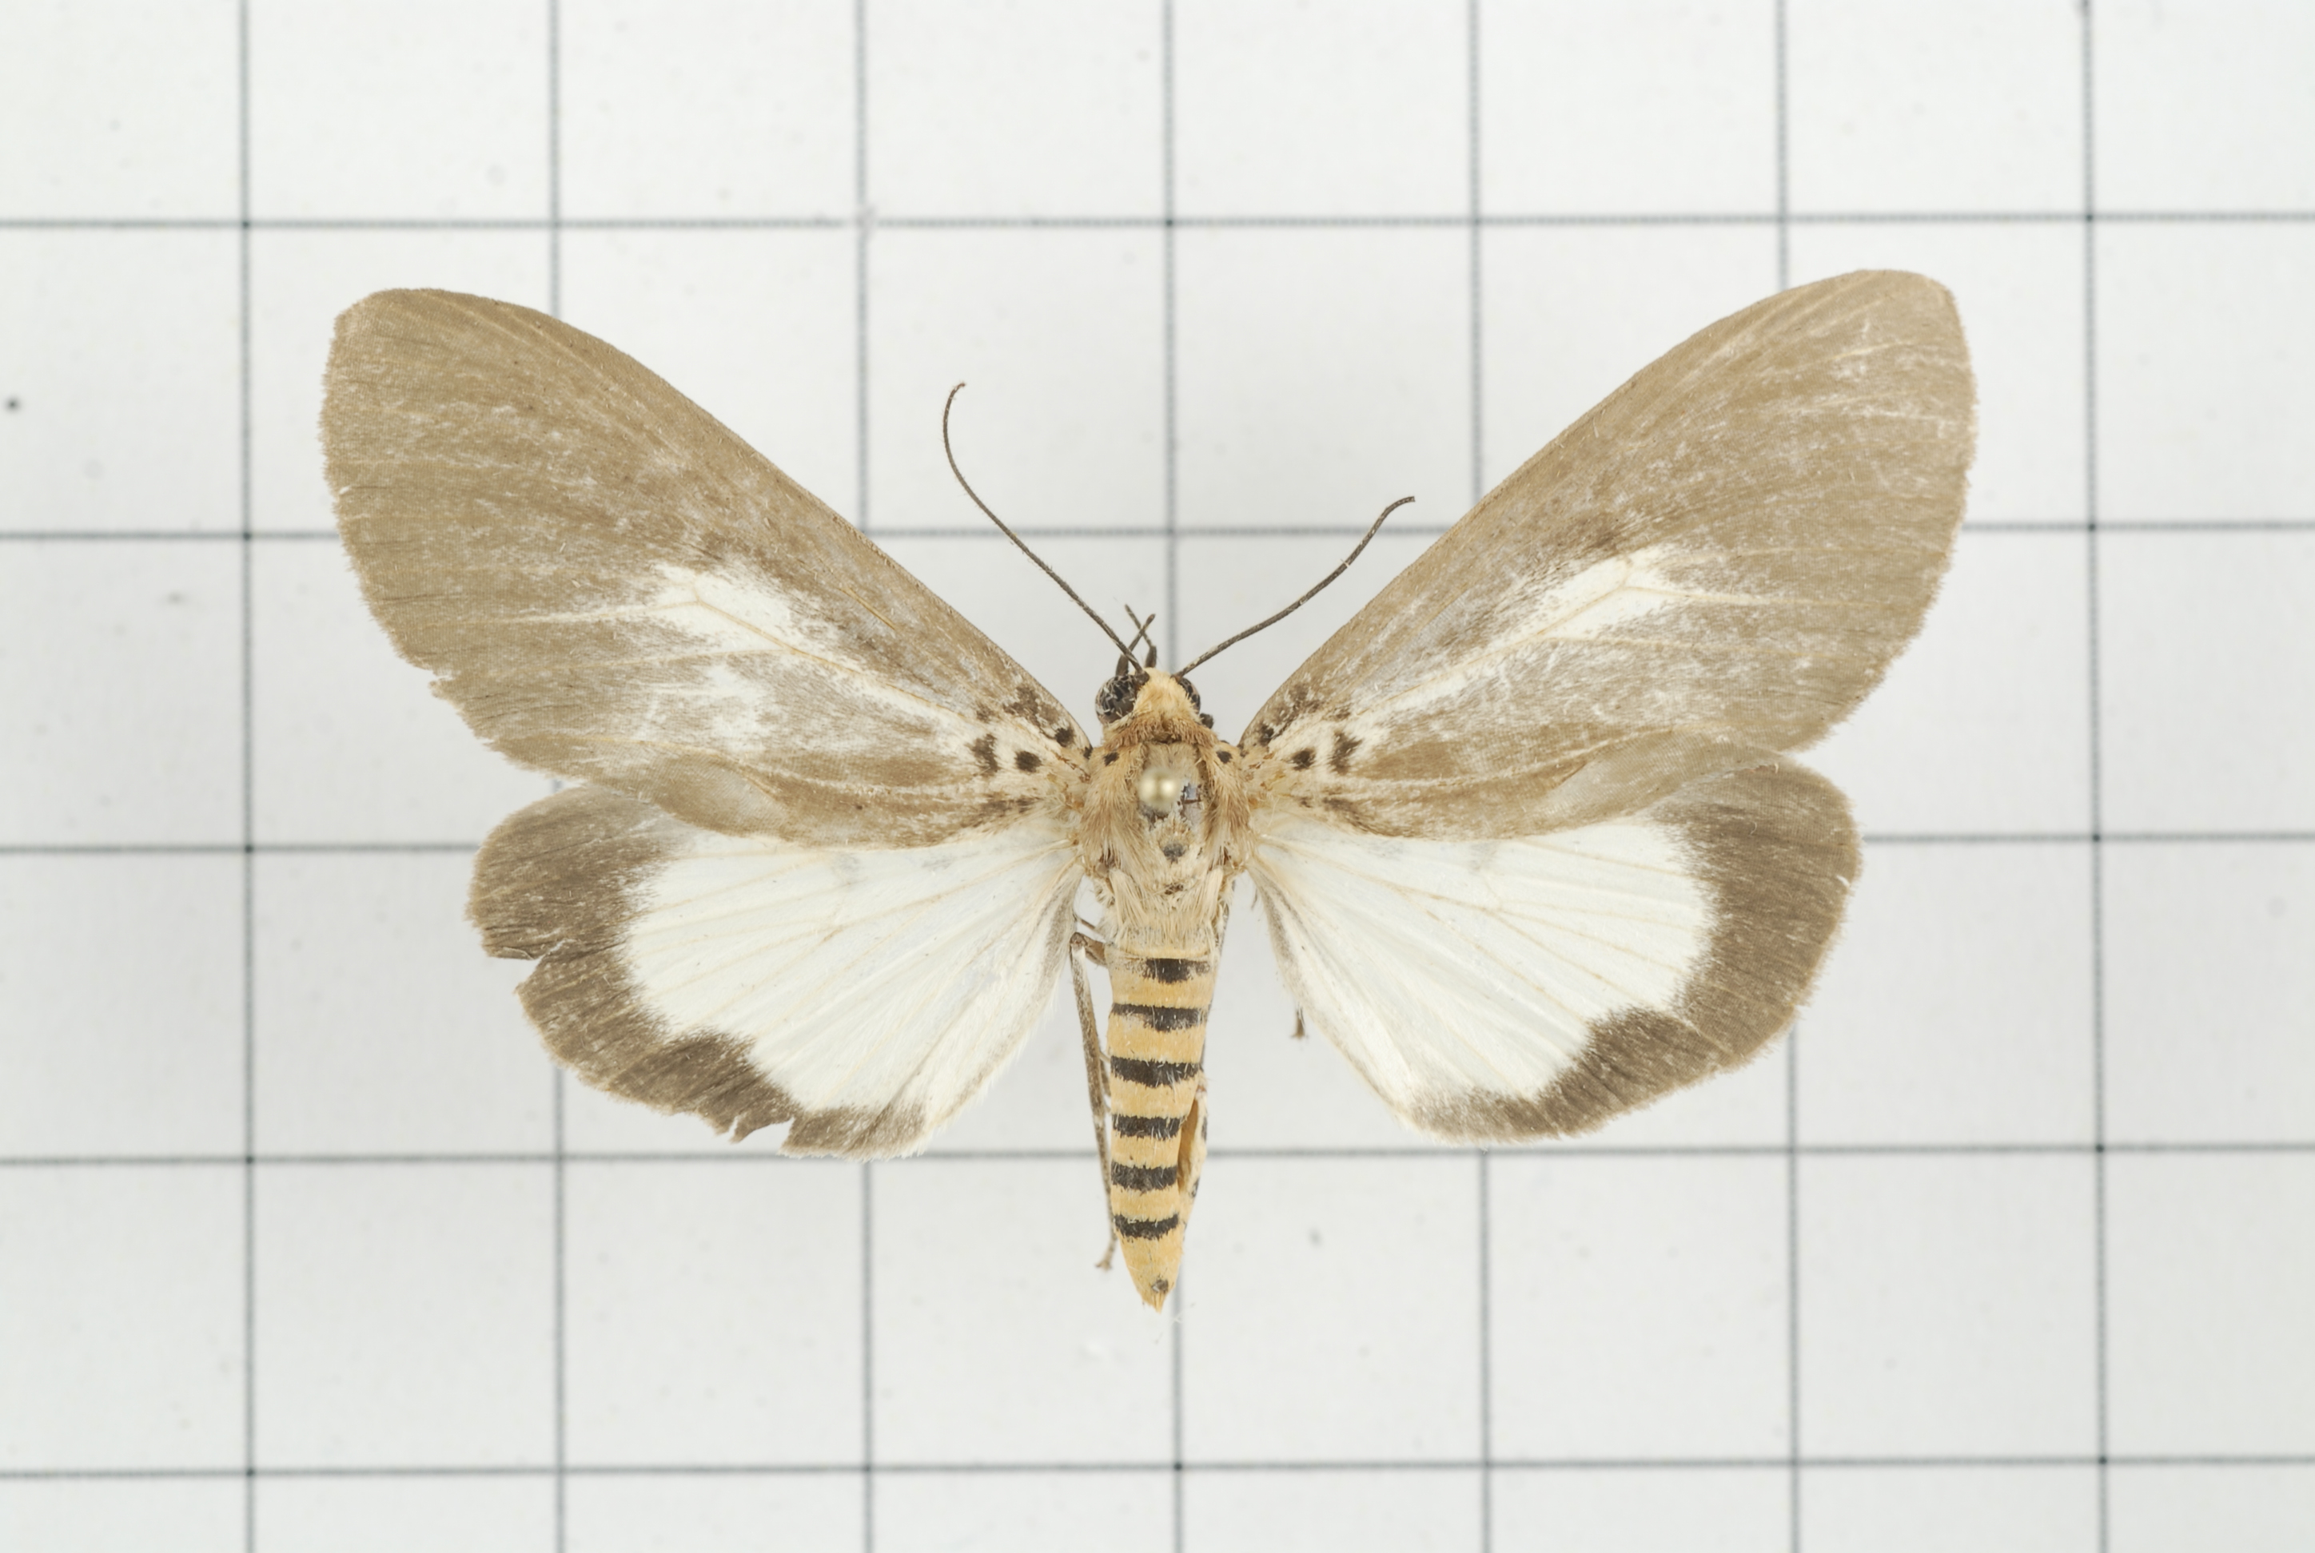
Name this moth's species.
Asota heliconia zebrina
